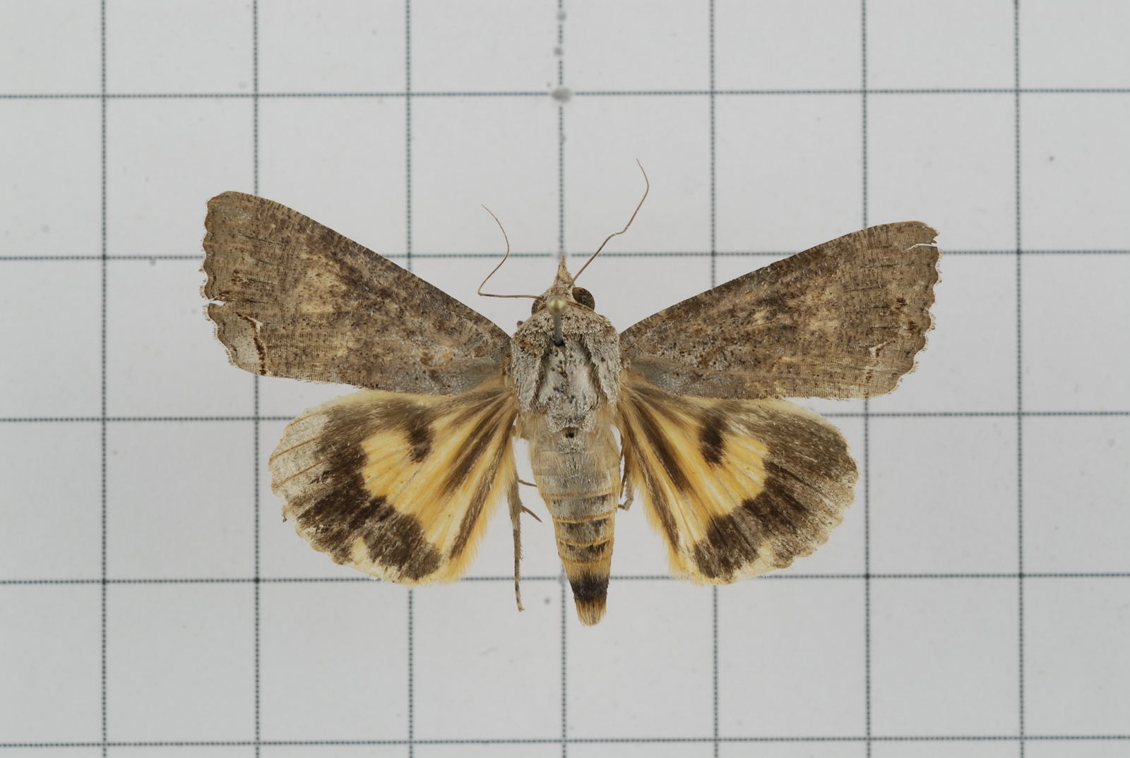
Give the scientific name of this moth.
Hypocala deflorata deflorata
